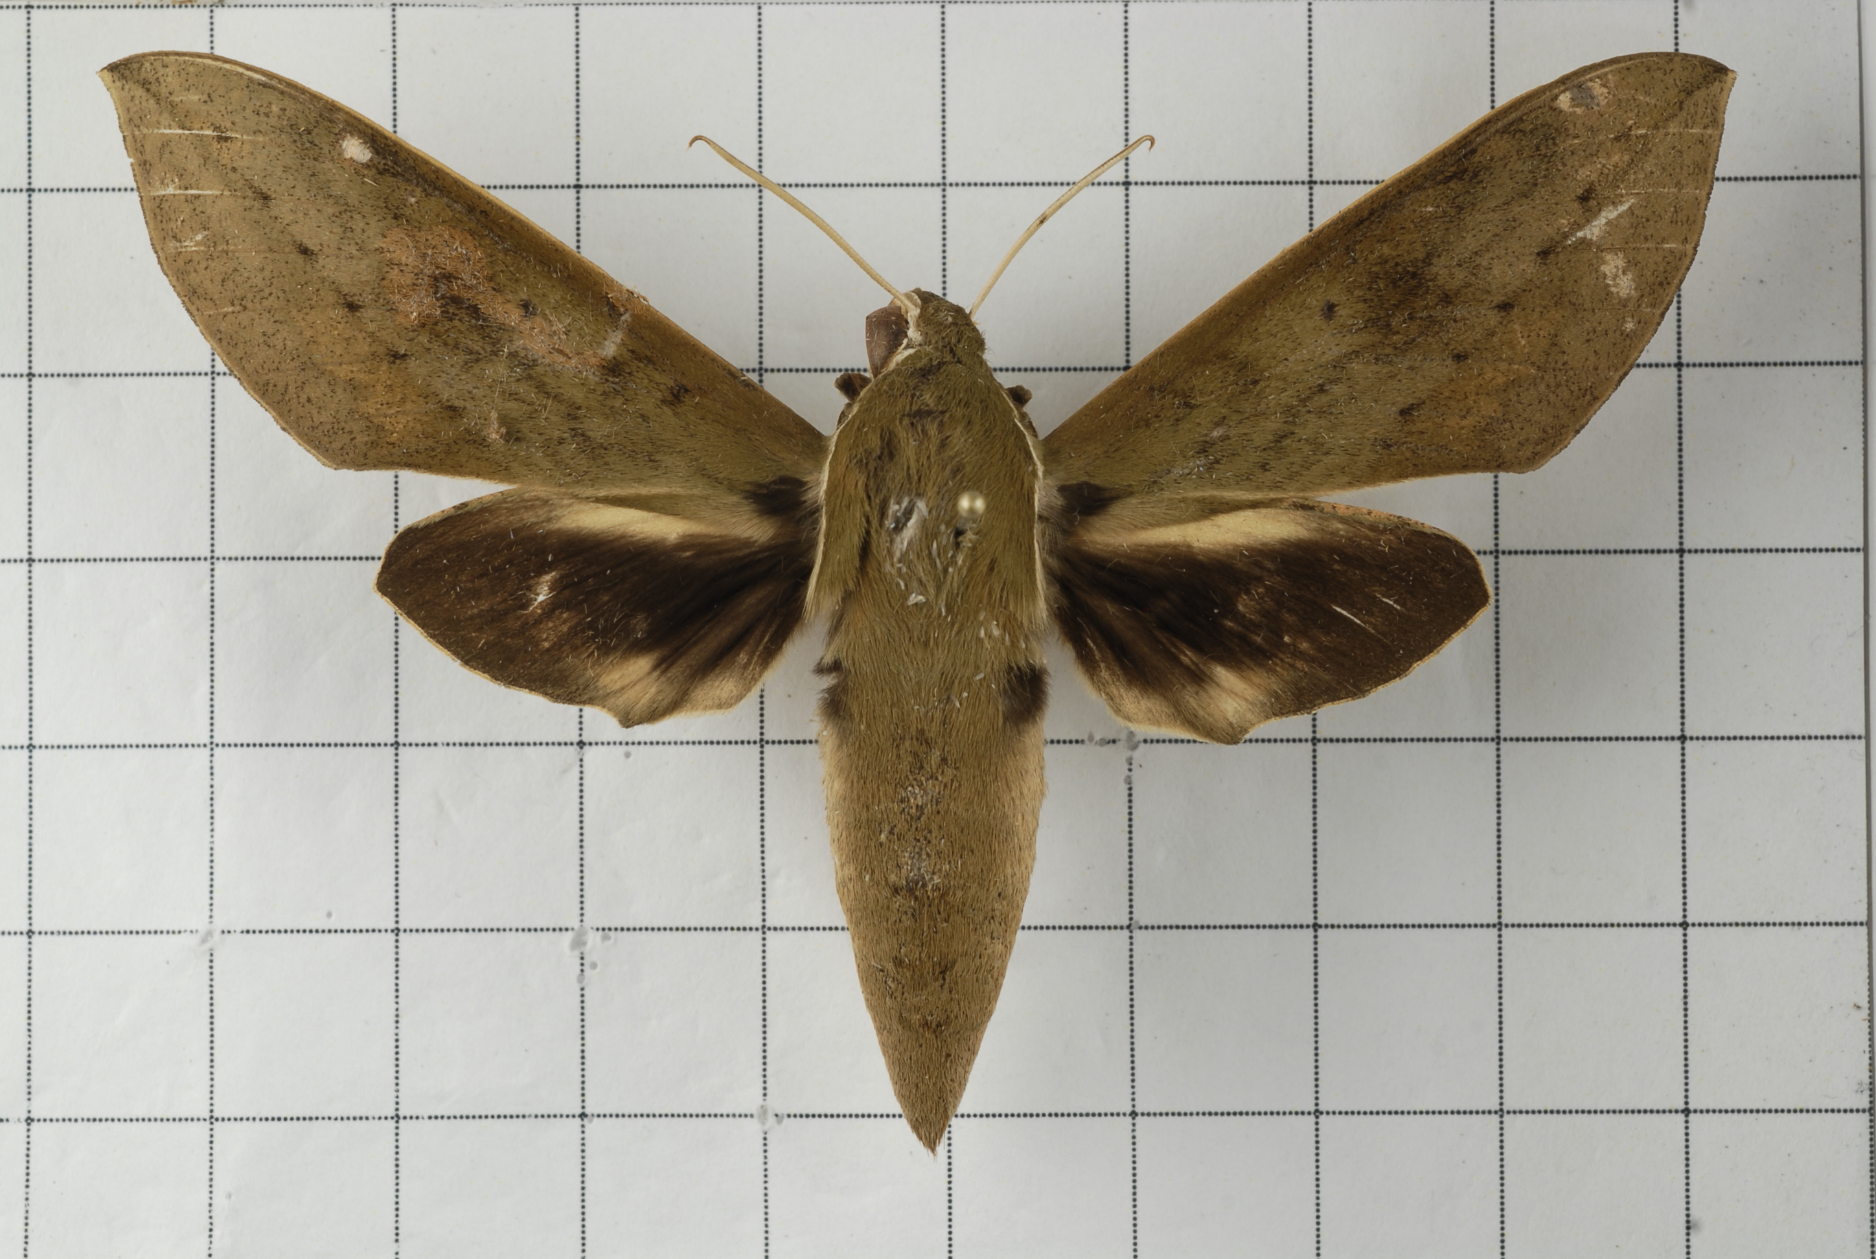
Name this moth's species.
Theretra boisduvalii
